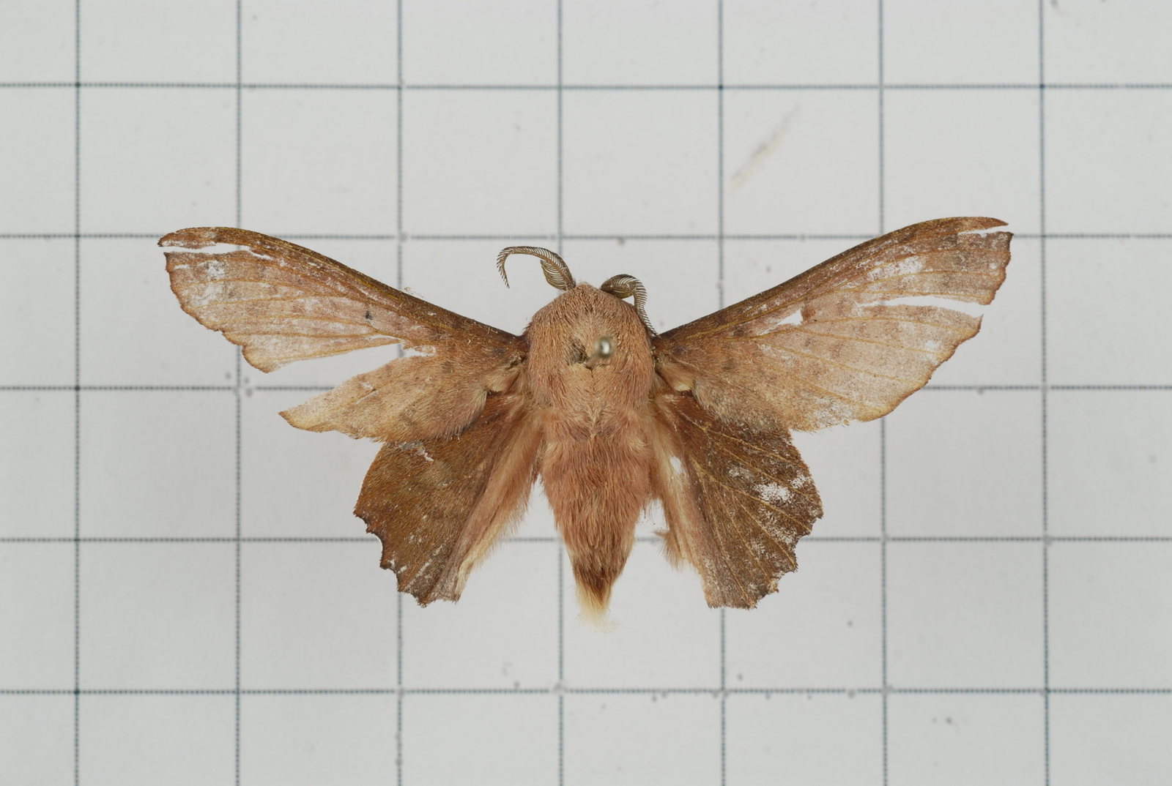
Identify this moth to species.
Paradoxopla sinuata taiwana
